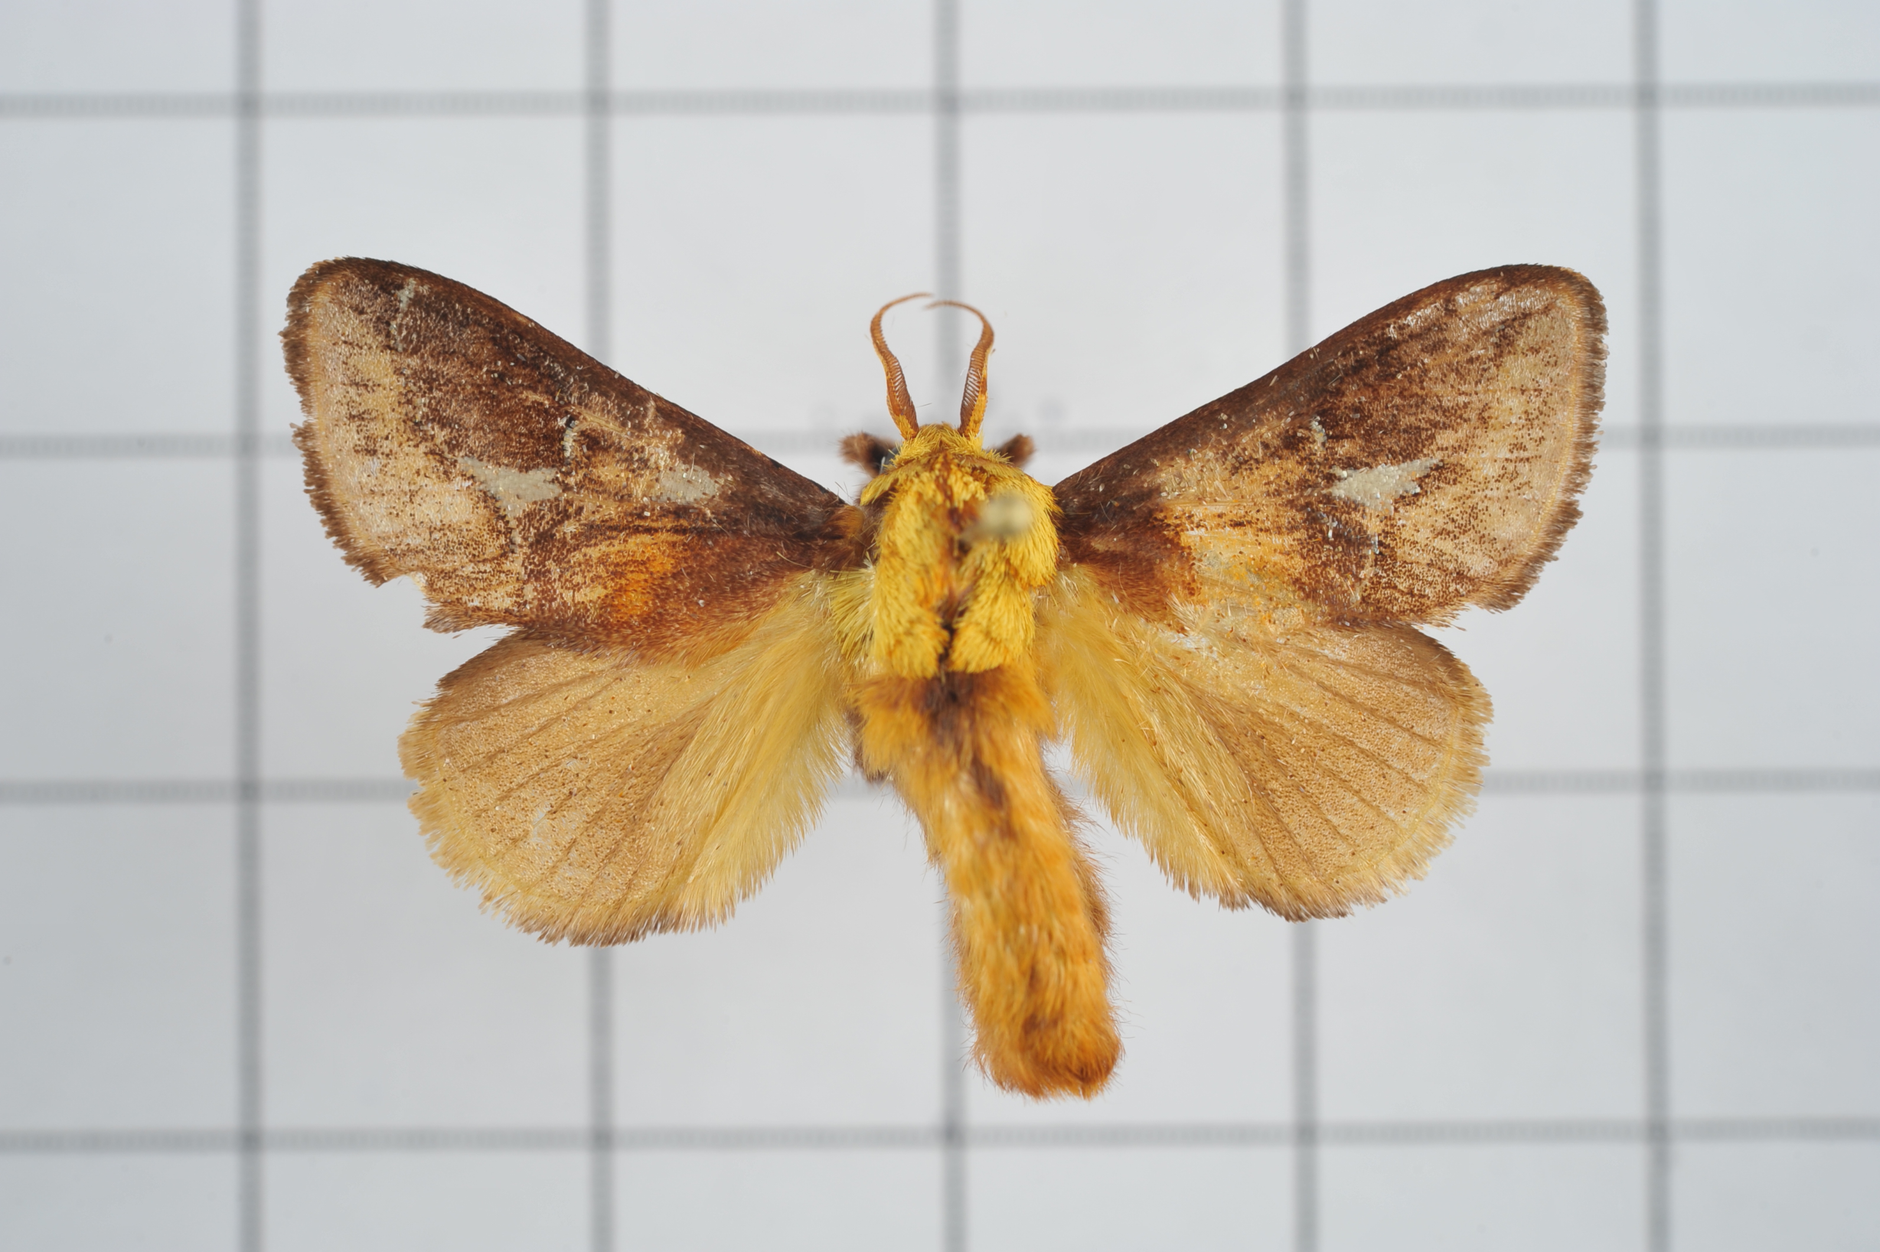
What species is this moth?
Miresa fulgida
